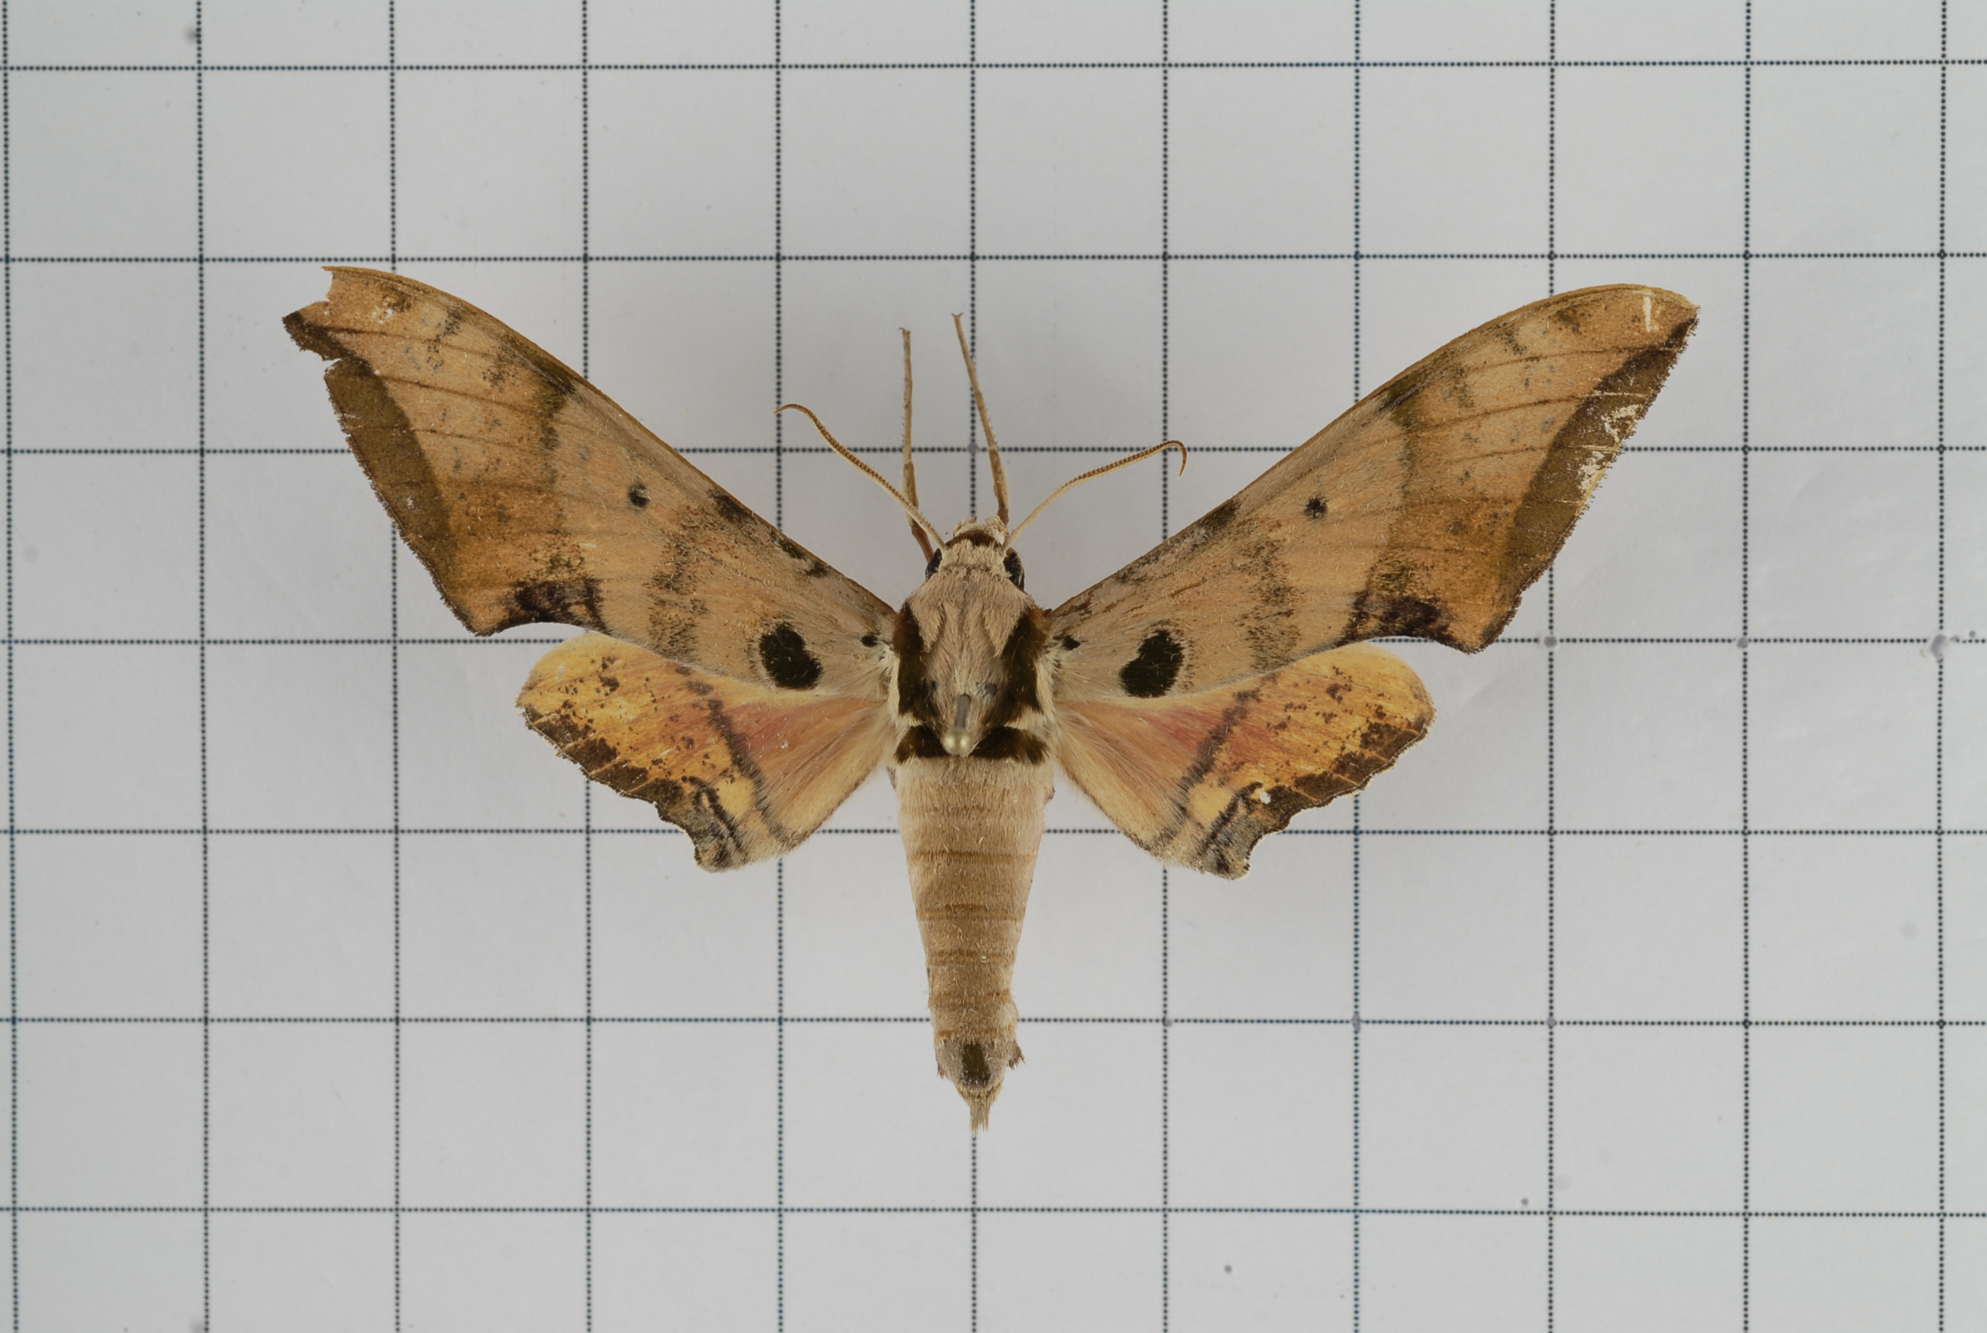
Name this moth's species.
Ambulyx kuangtungensis
